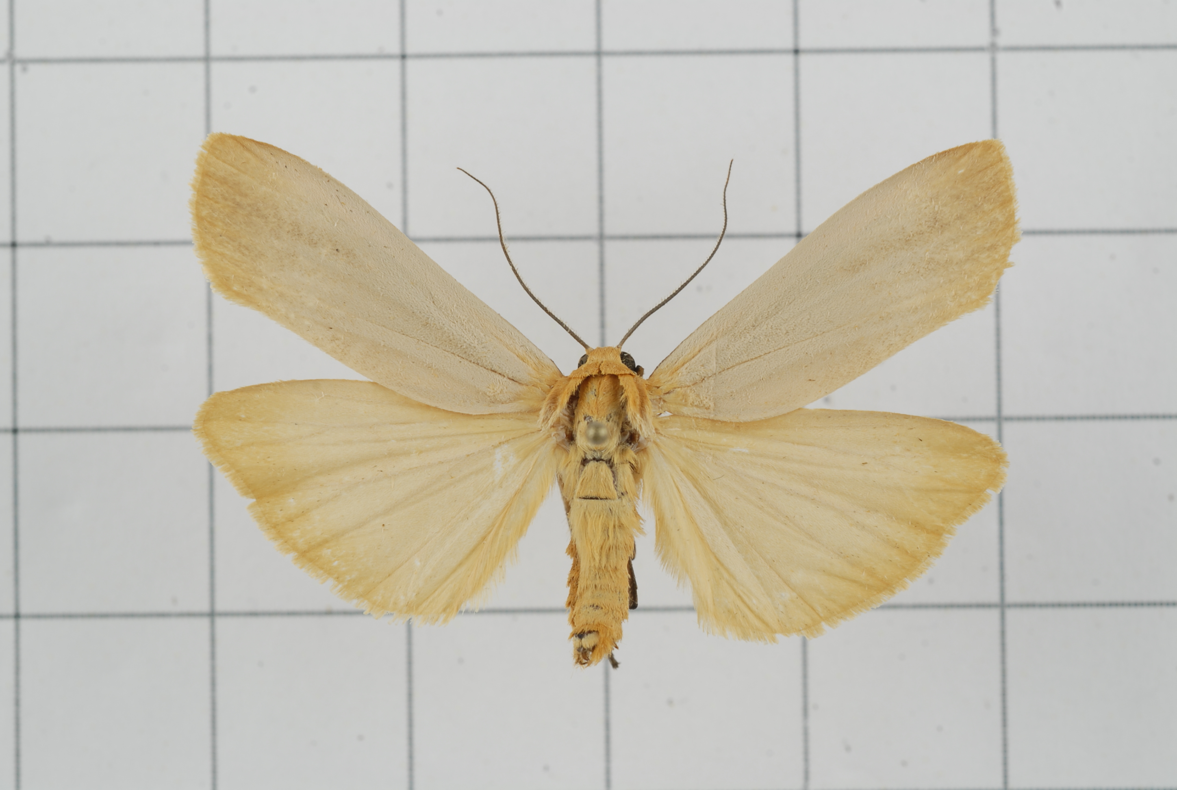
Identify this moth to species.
Katha magnata magnata
